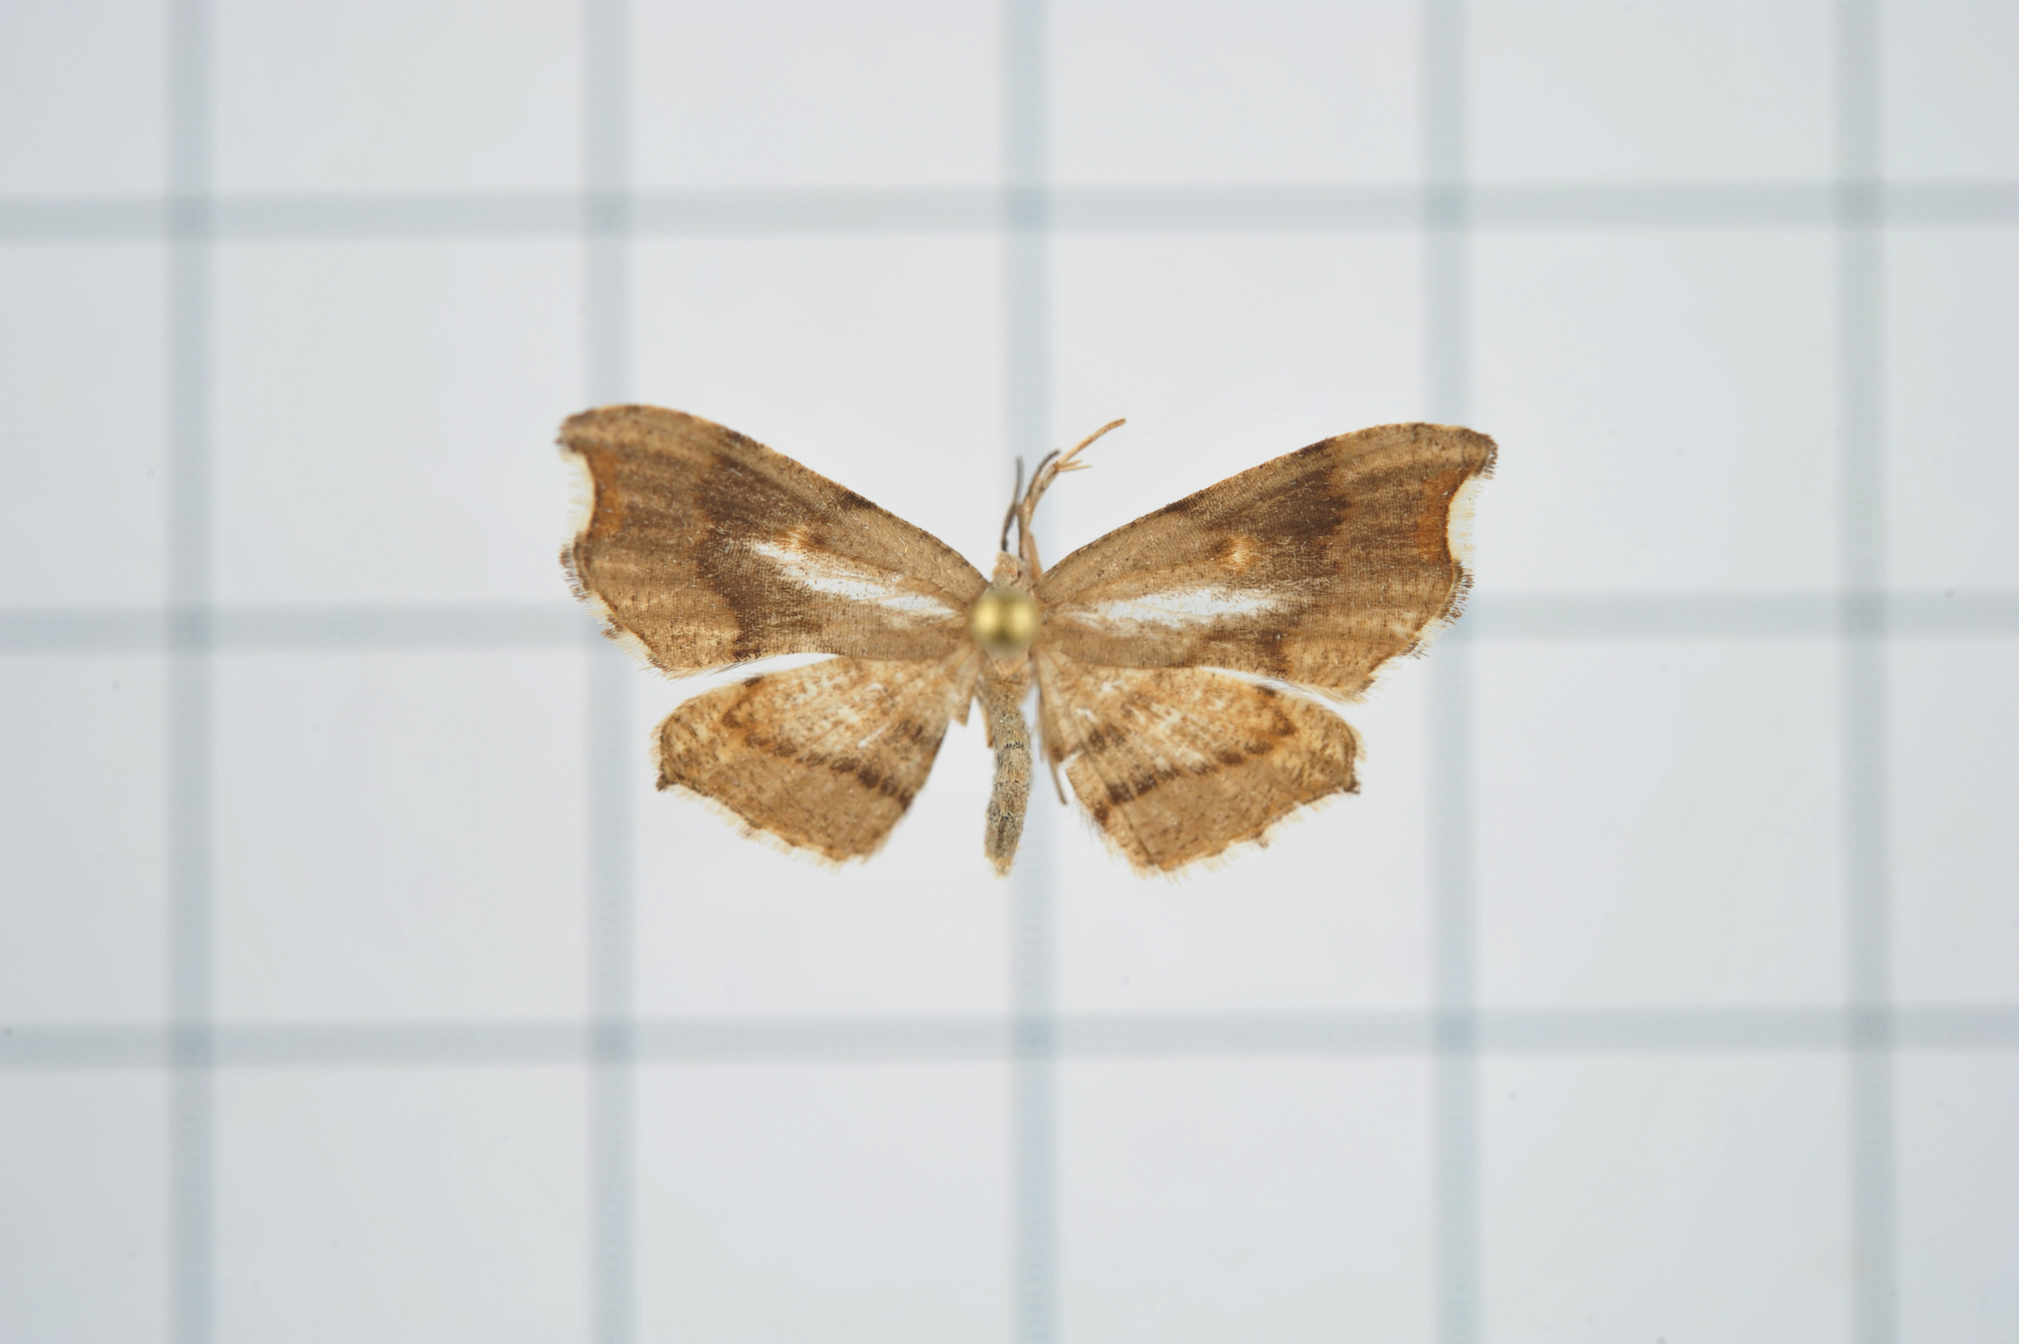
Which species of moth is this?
Chundana emarginata
